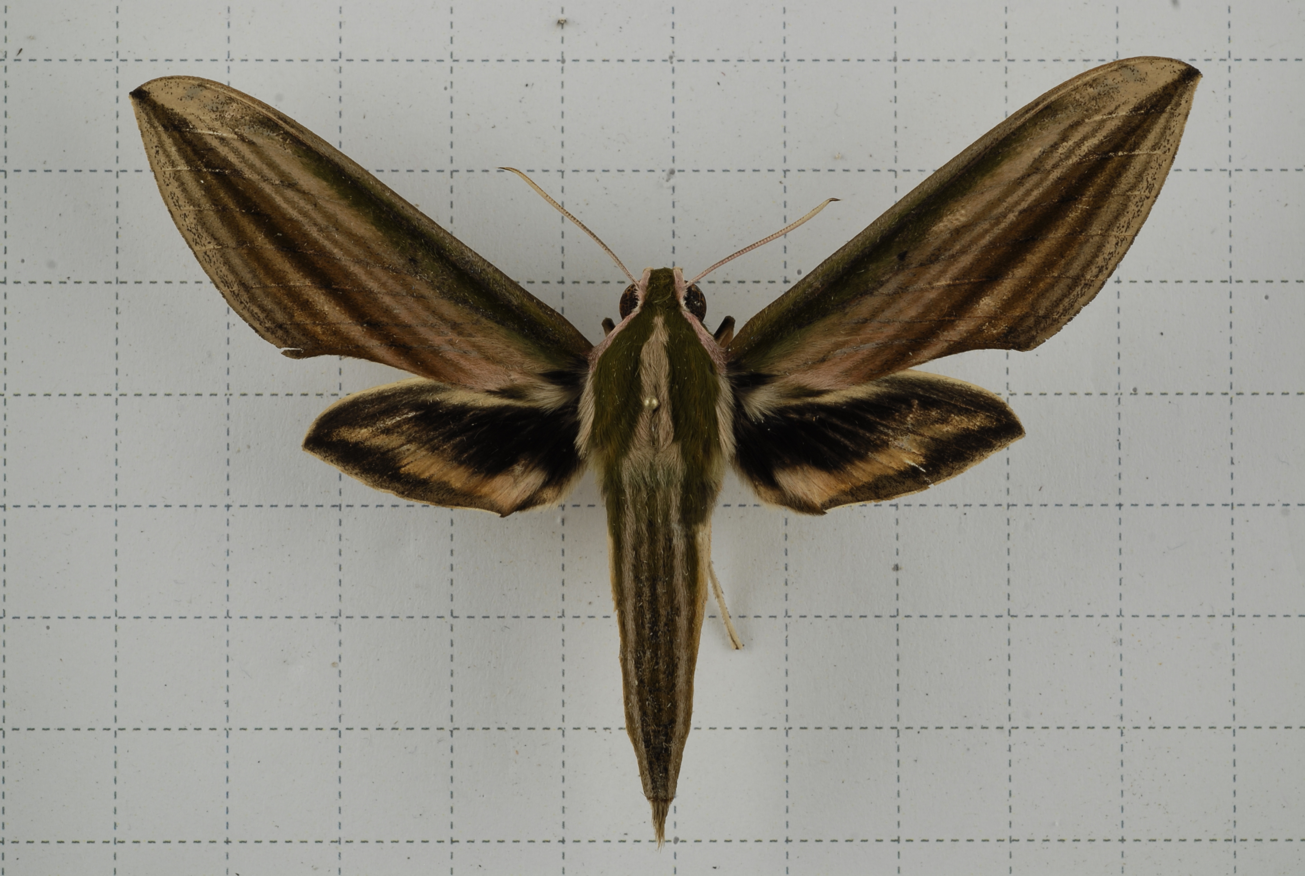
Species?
Cechetra lineosa
